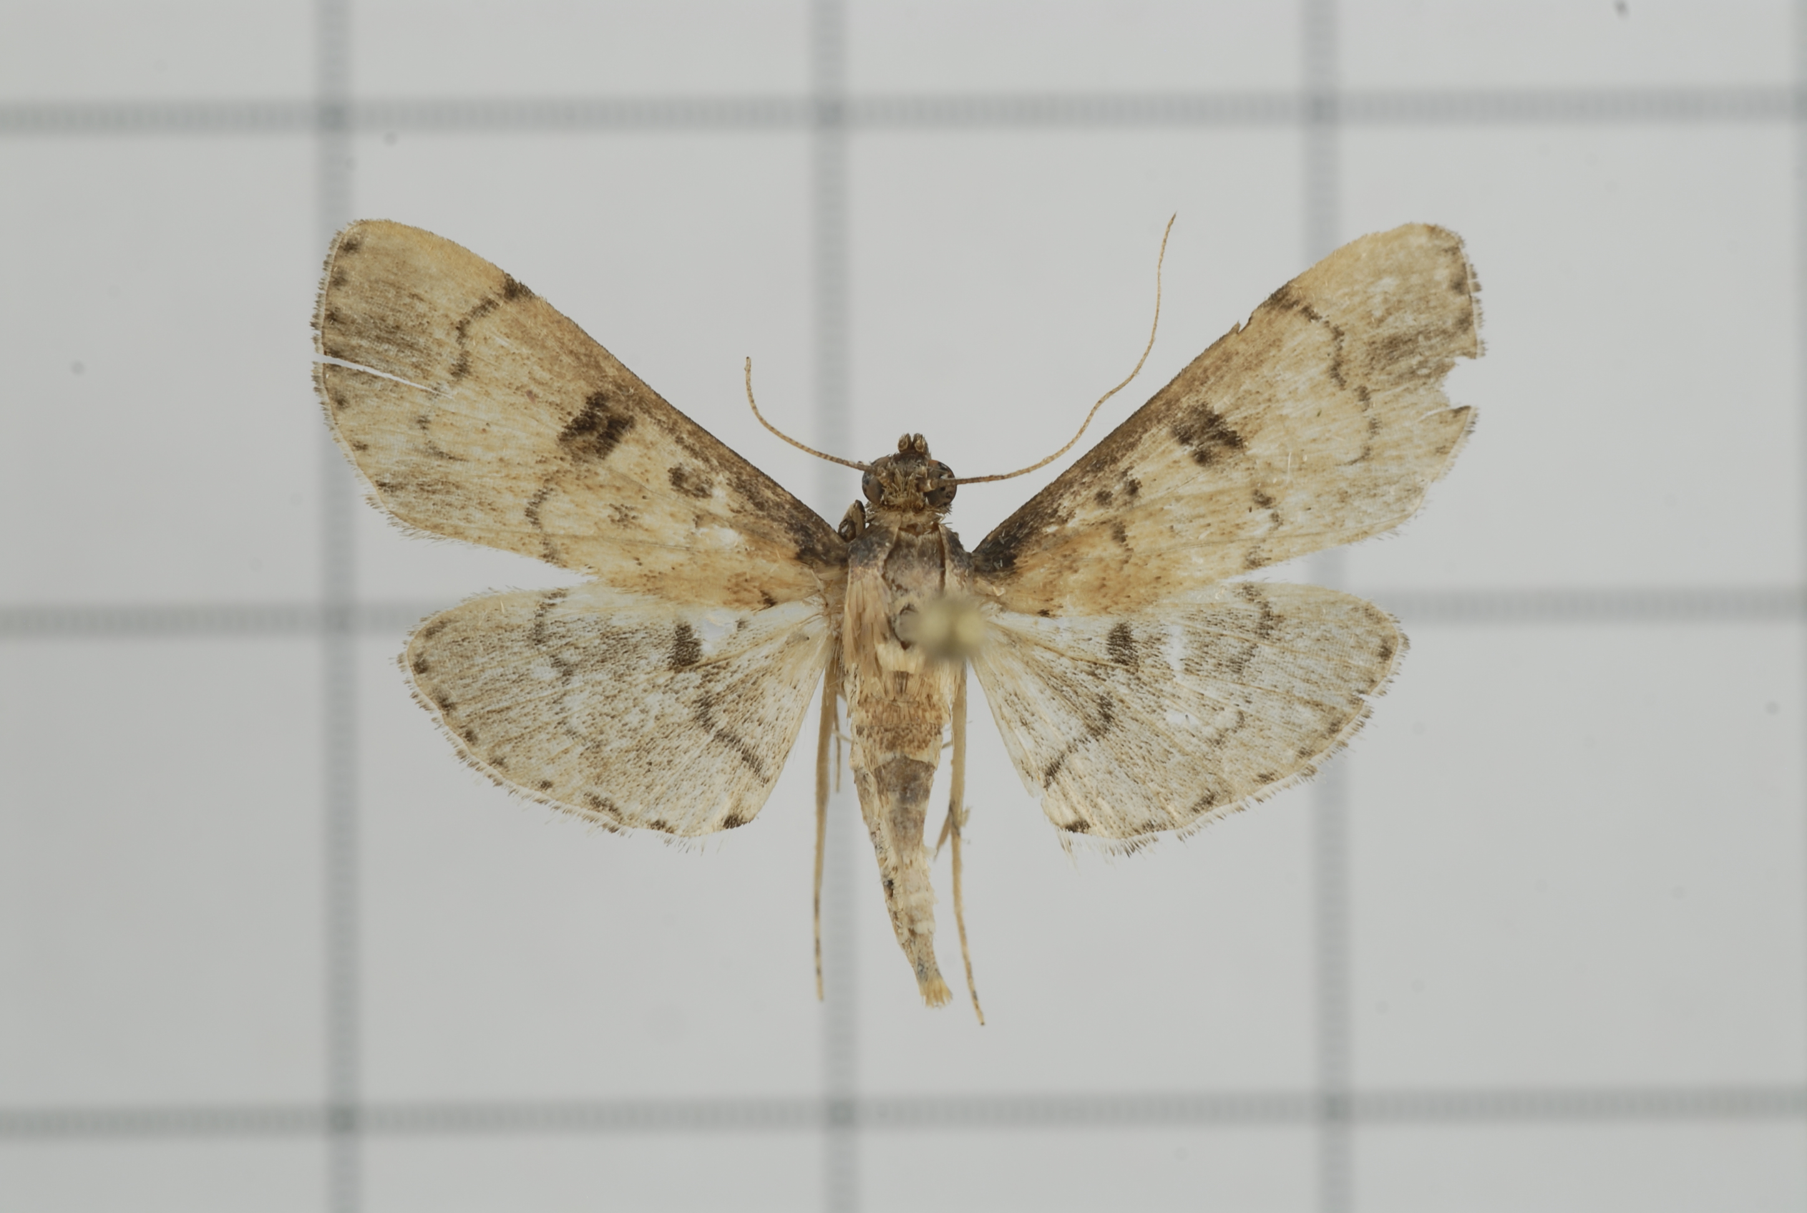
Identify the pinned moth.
Nacoleia charesalis
